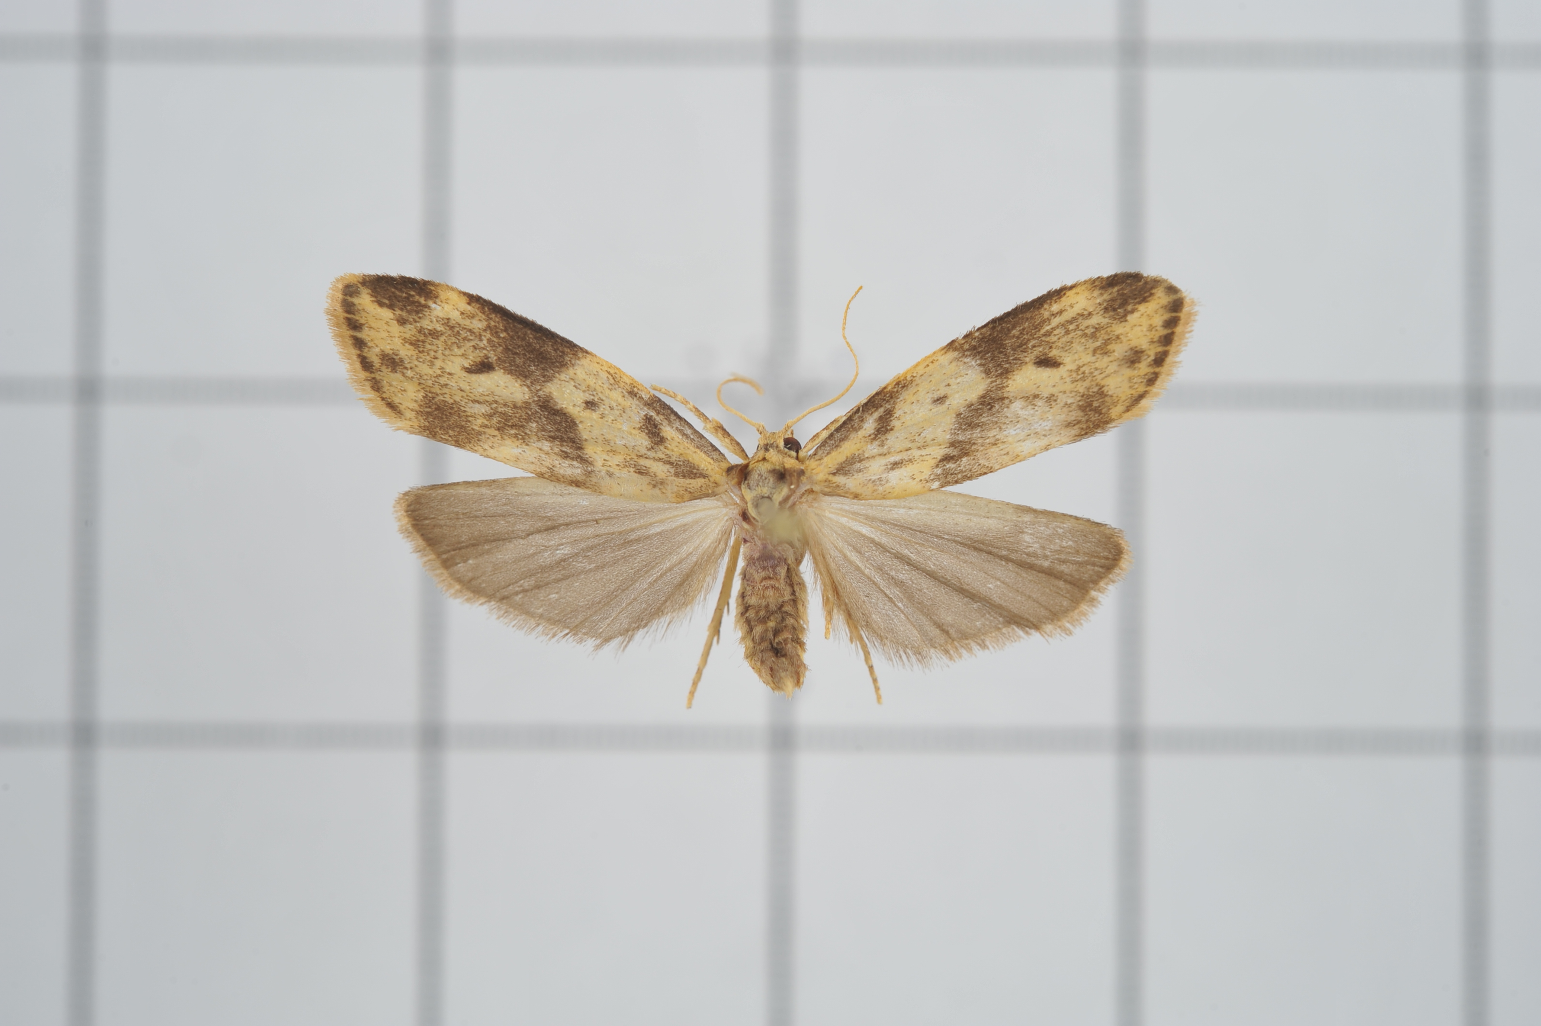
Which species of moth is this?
Meteugoa ochrivena
